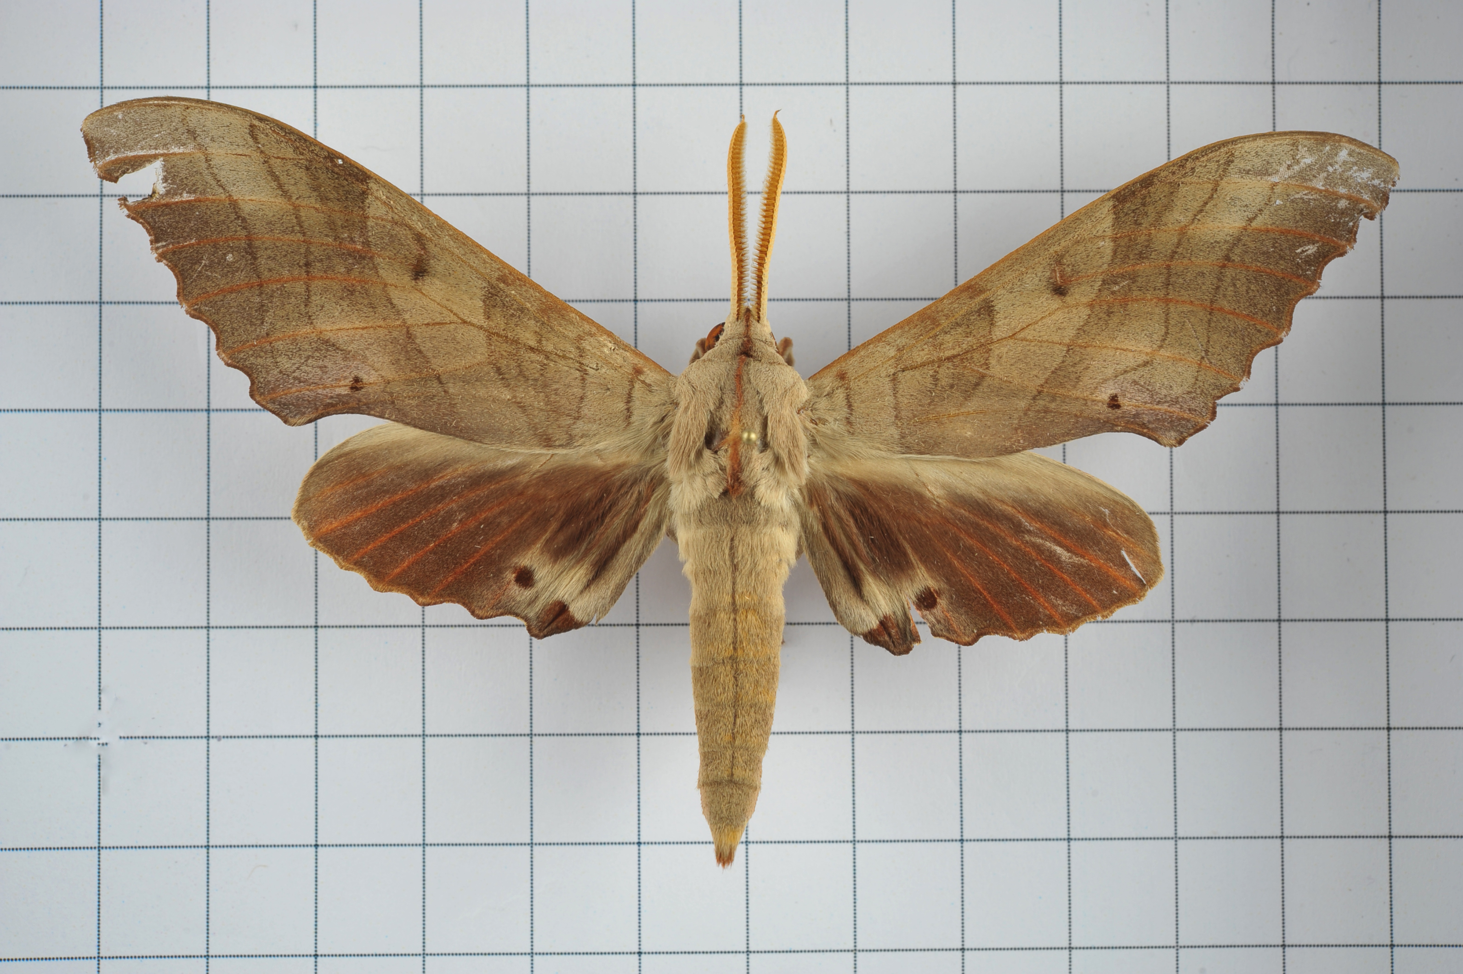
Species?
Marumba sperchius sperchius
